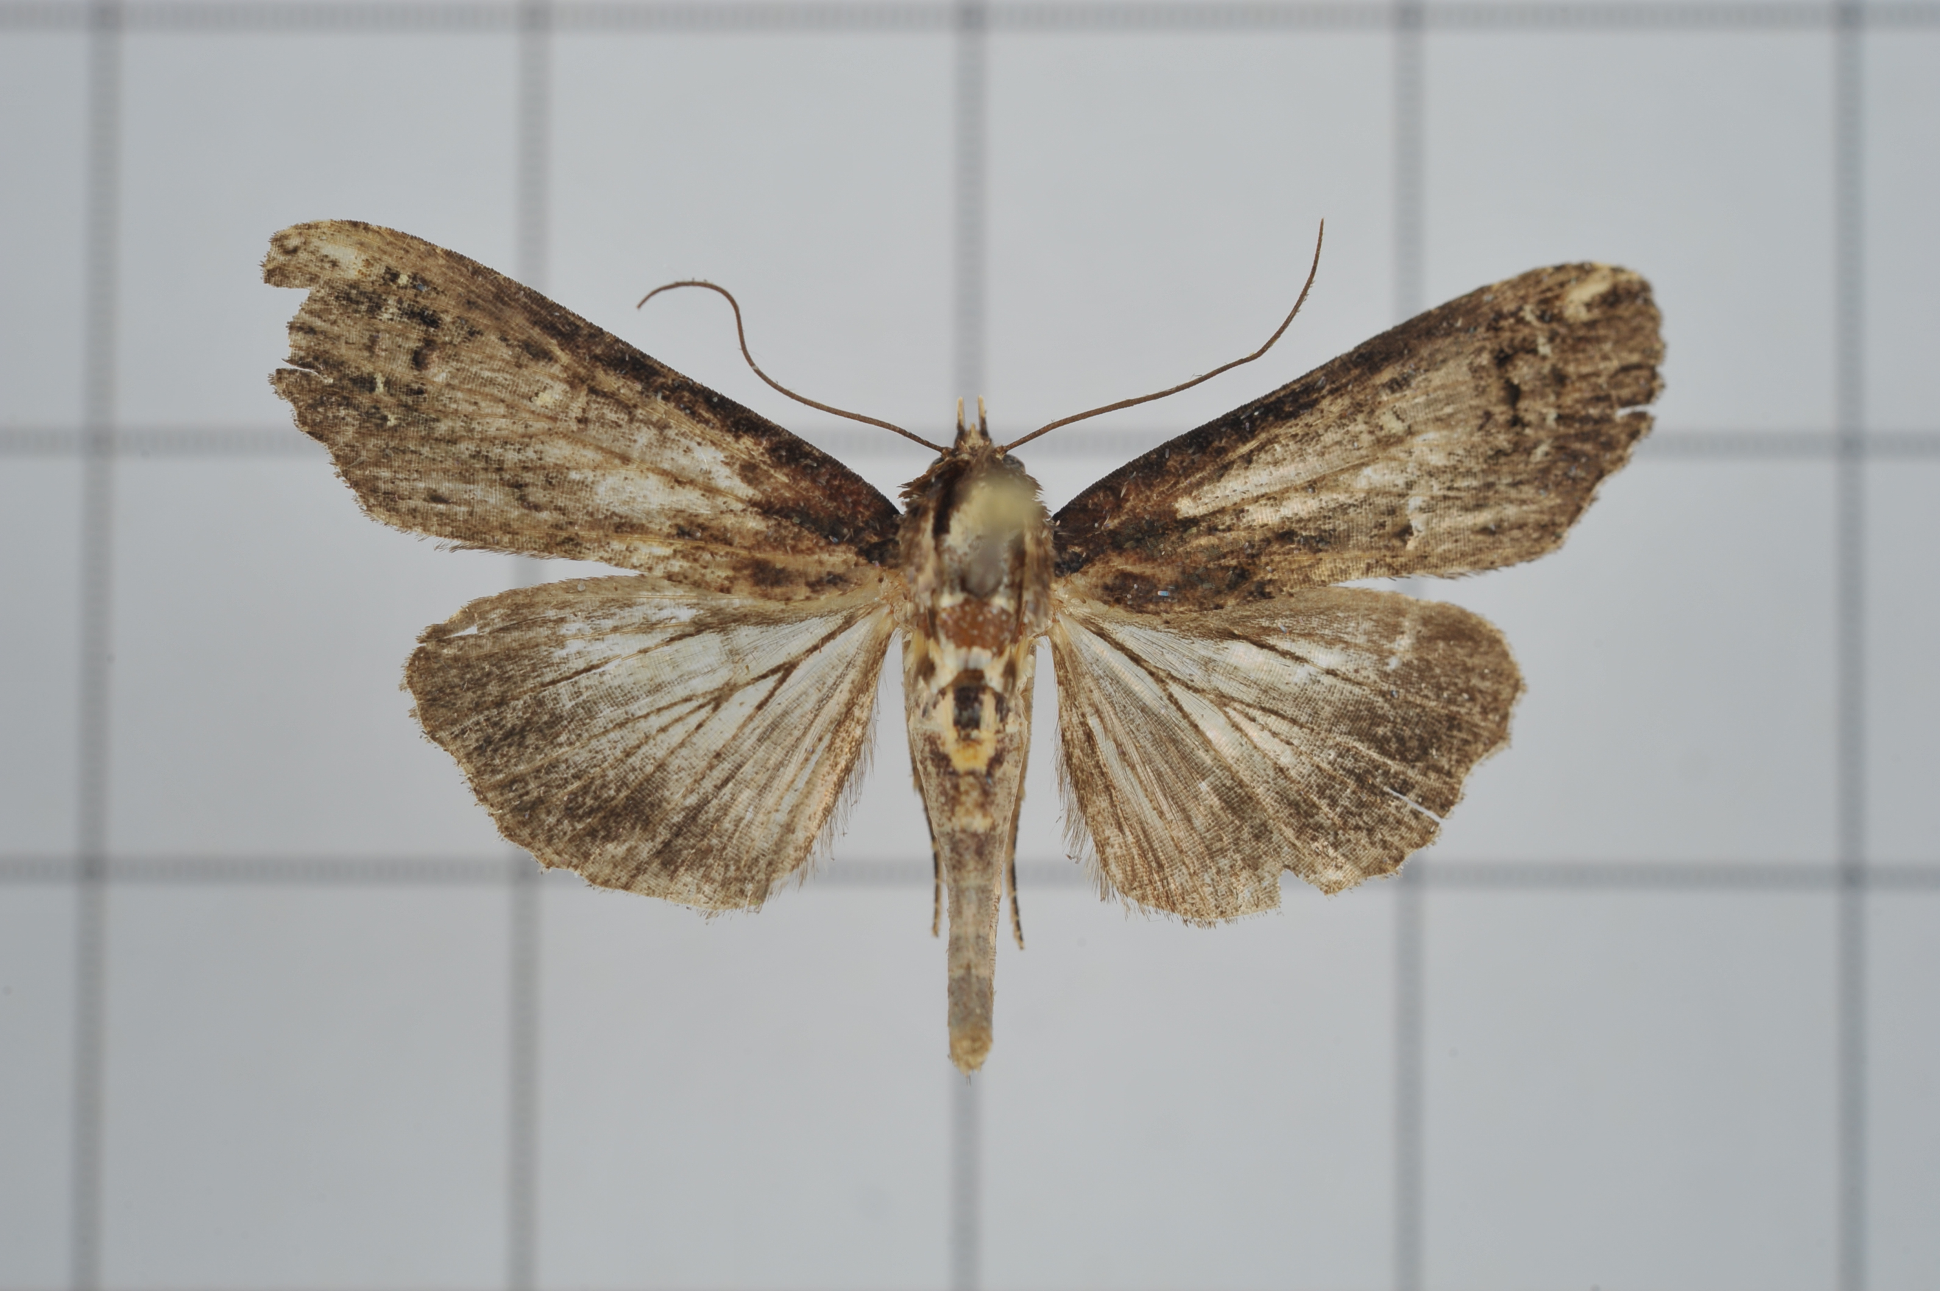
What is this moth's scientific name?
Lophoptera brunnama
